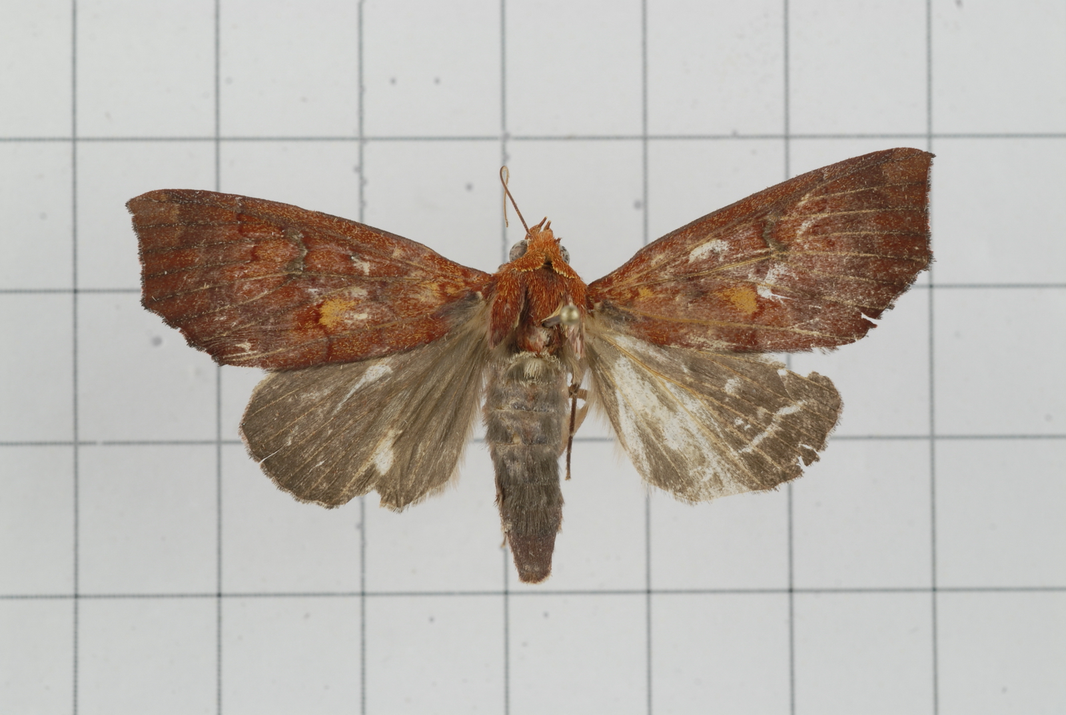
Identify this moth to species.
Rusicada privata
